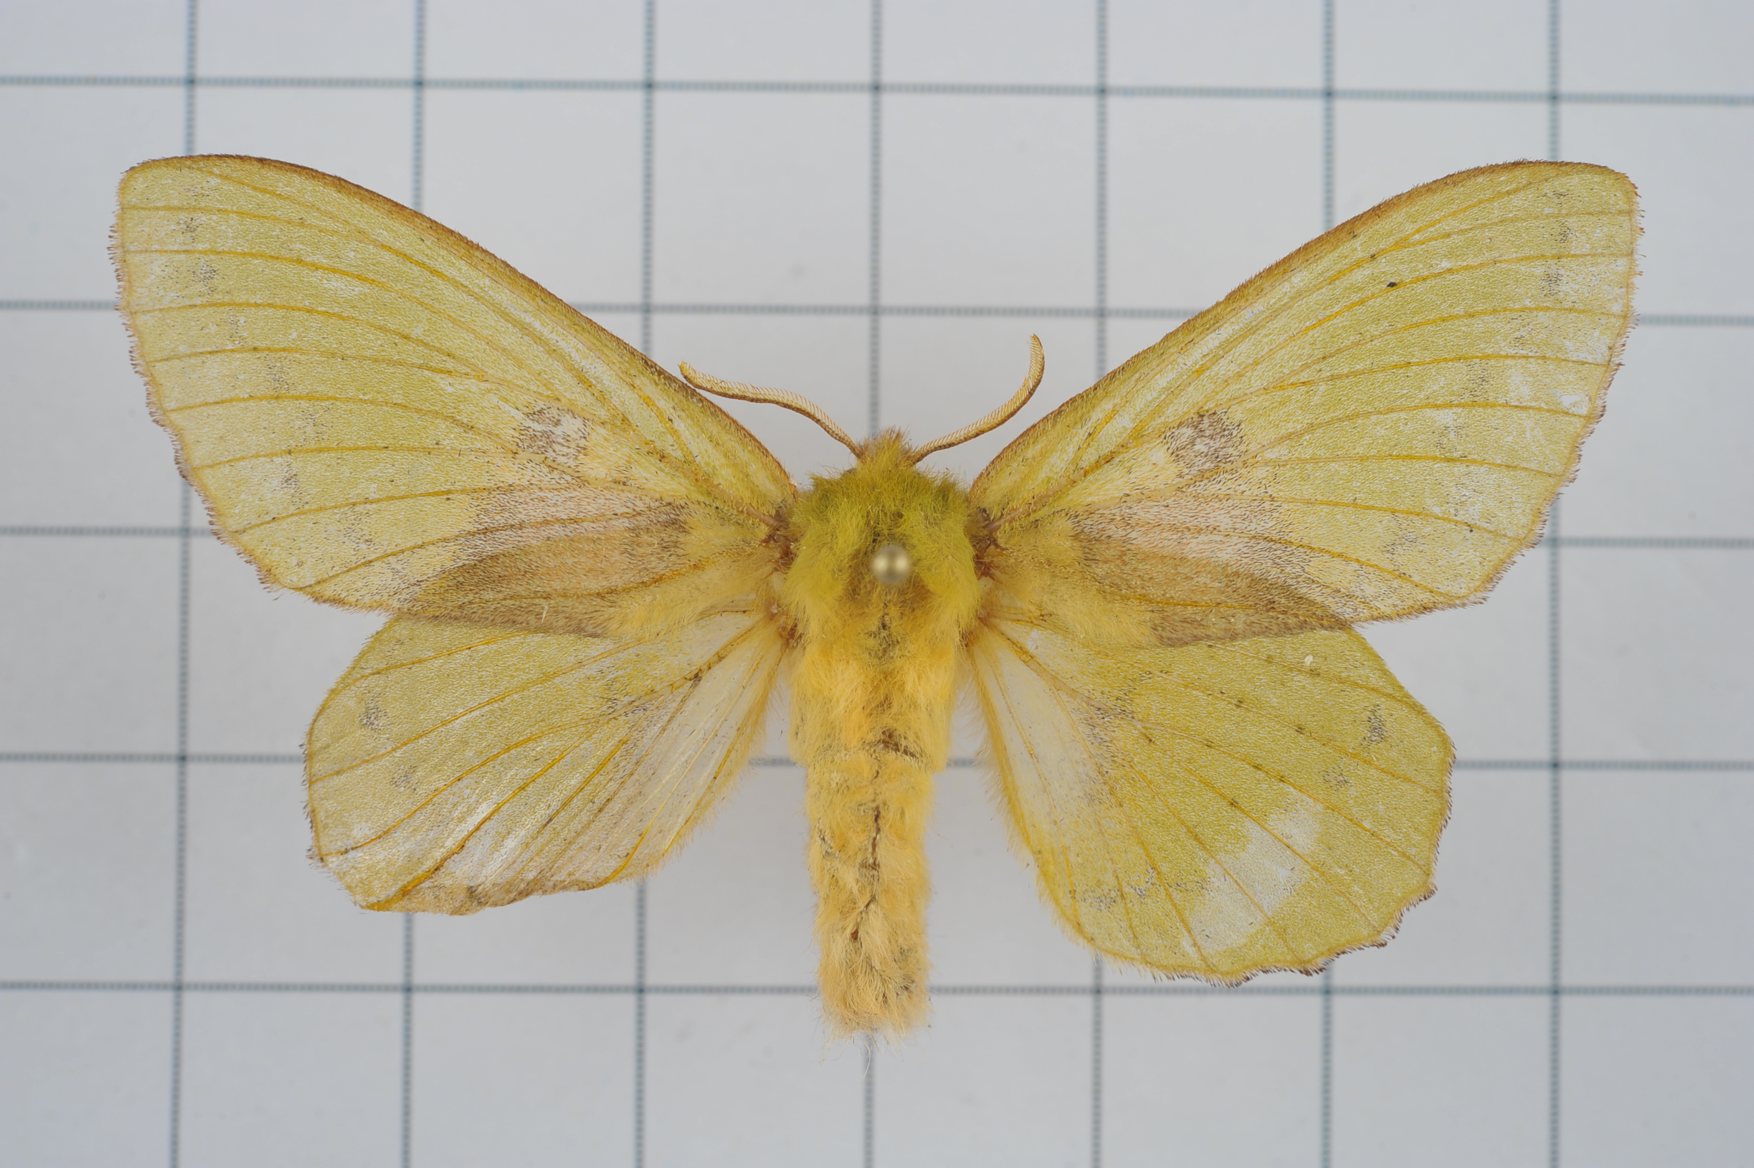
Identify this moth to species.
Trabala vishnou guttata
